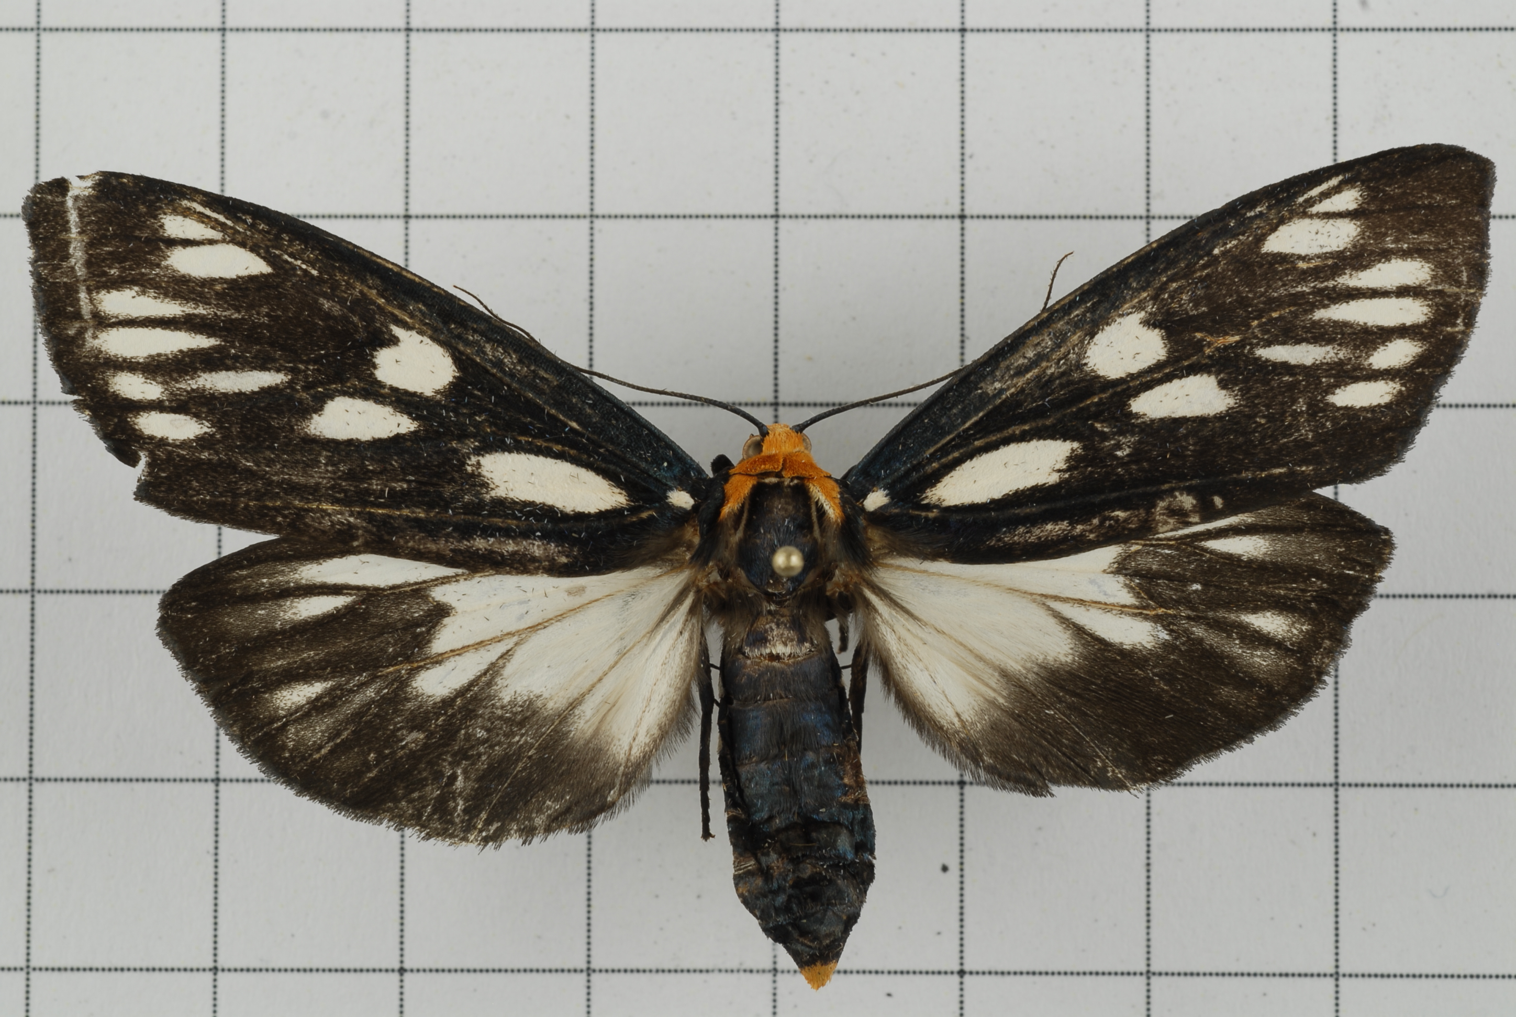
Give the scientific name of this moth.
Macrobrochis gigas
